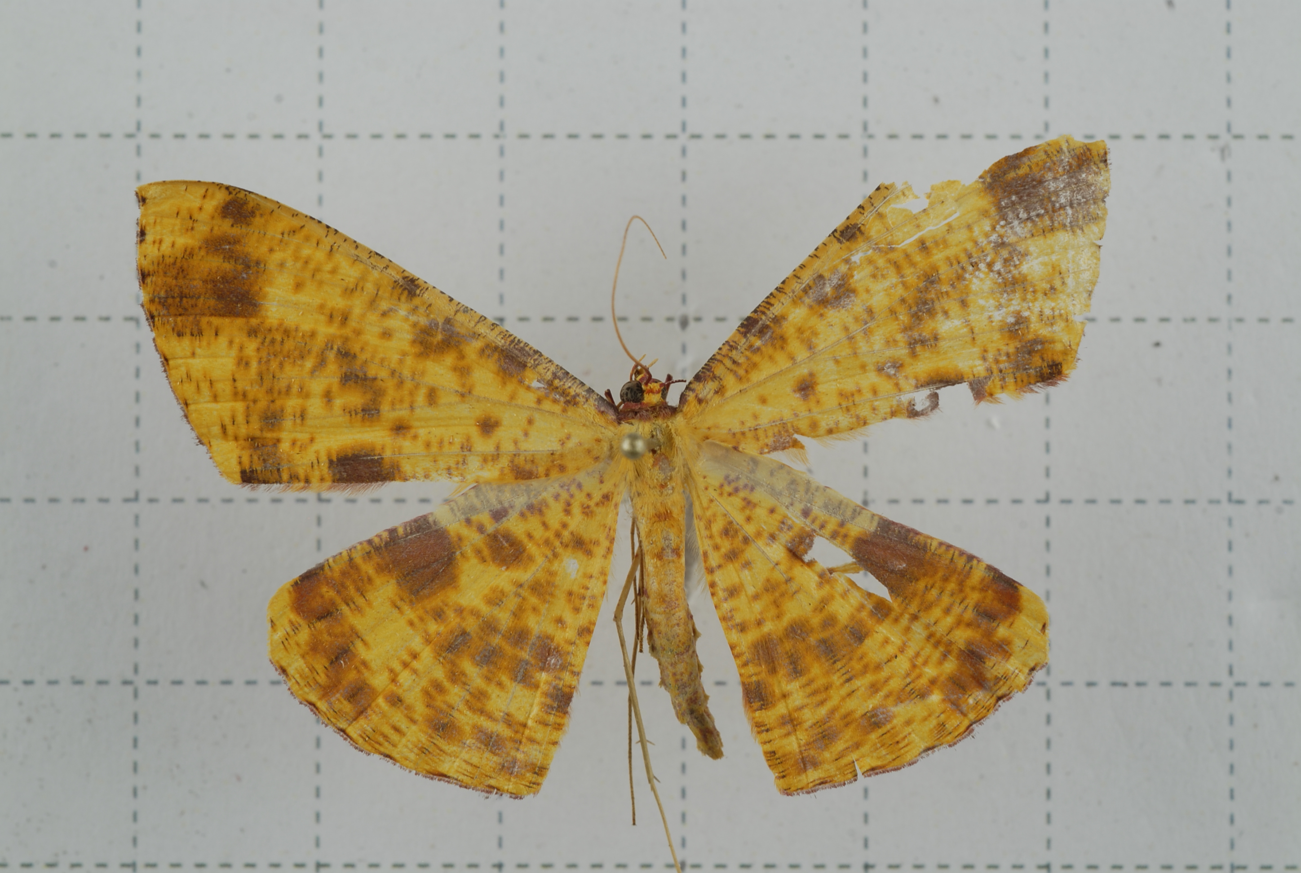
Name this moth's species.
Eumelea ludovicata ludovicata
